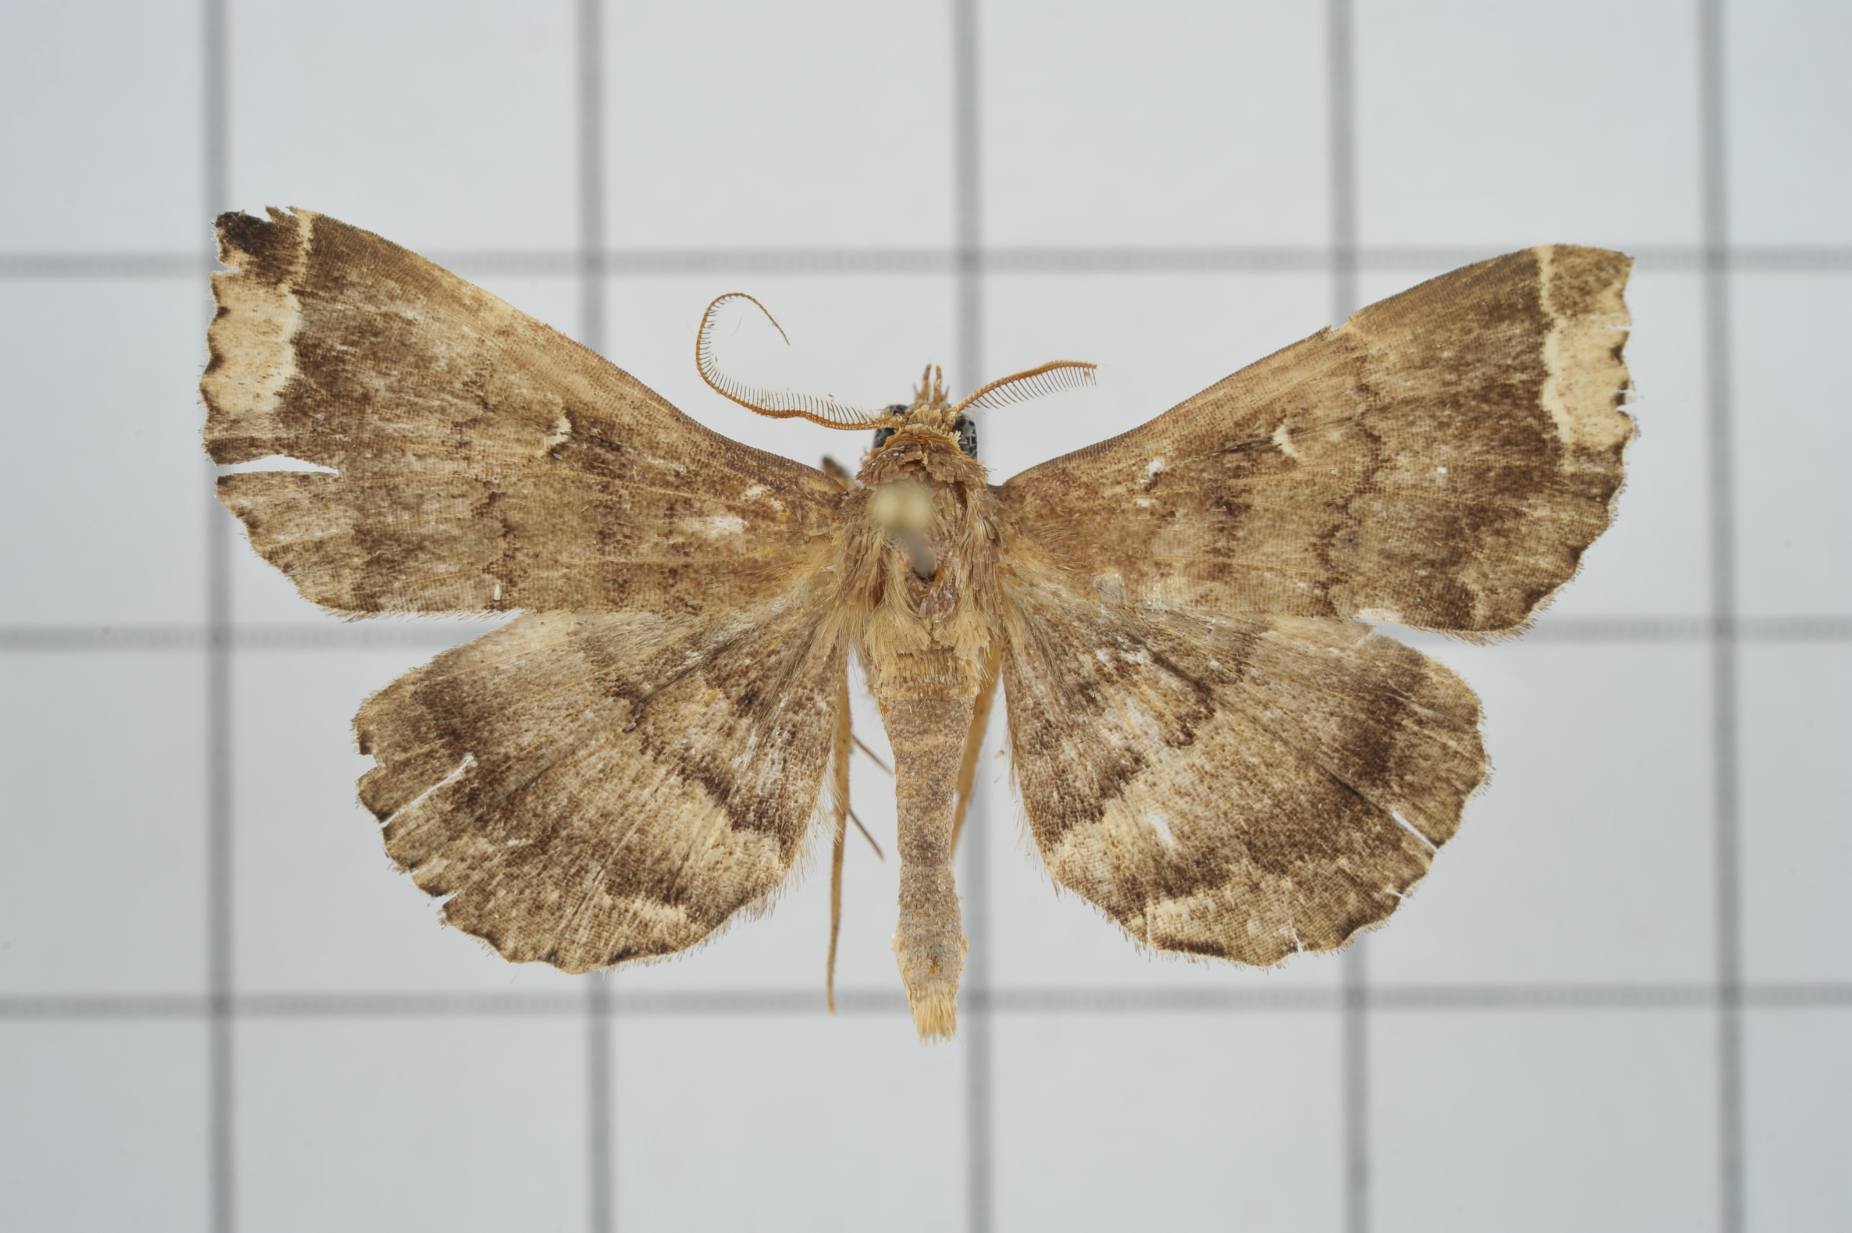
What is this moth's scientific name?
Adrapsa quadrilinealis
